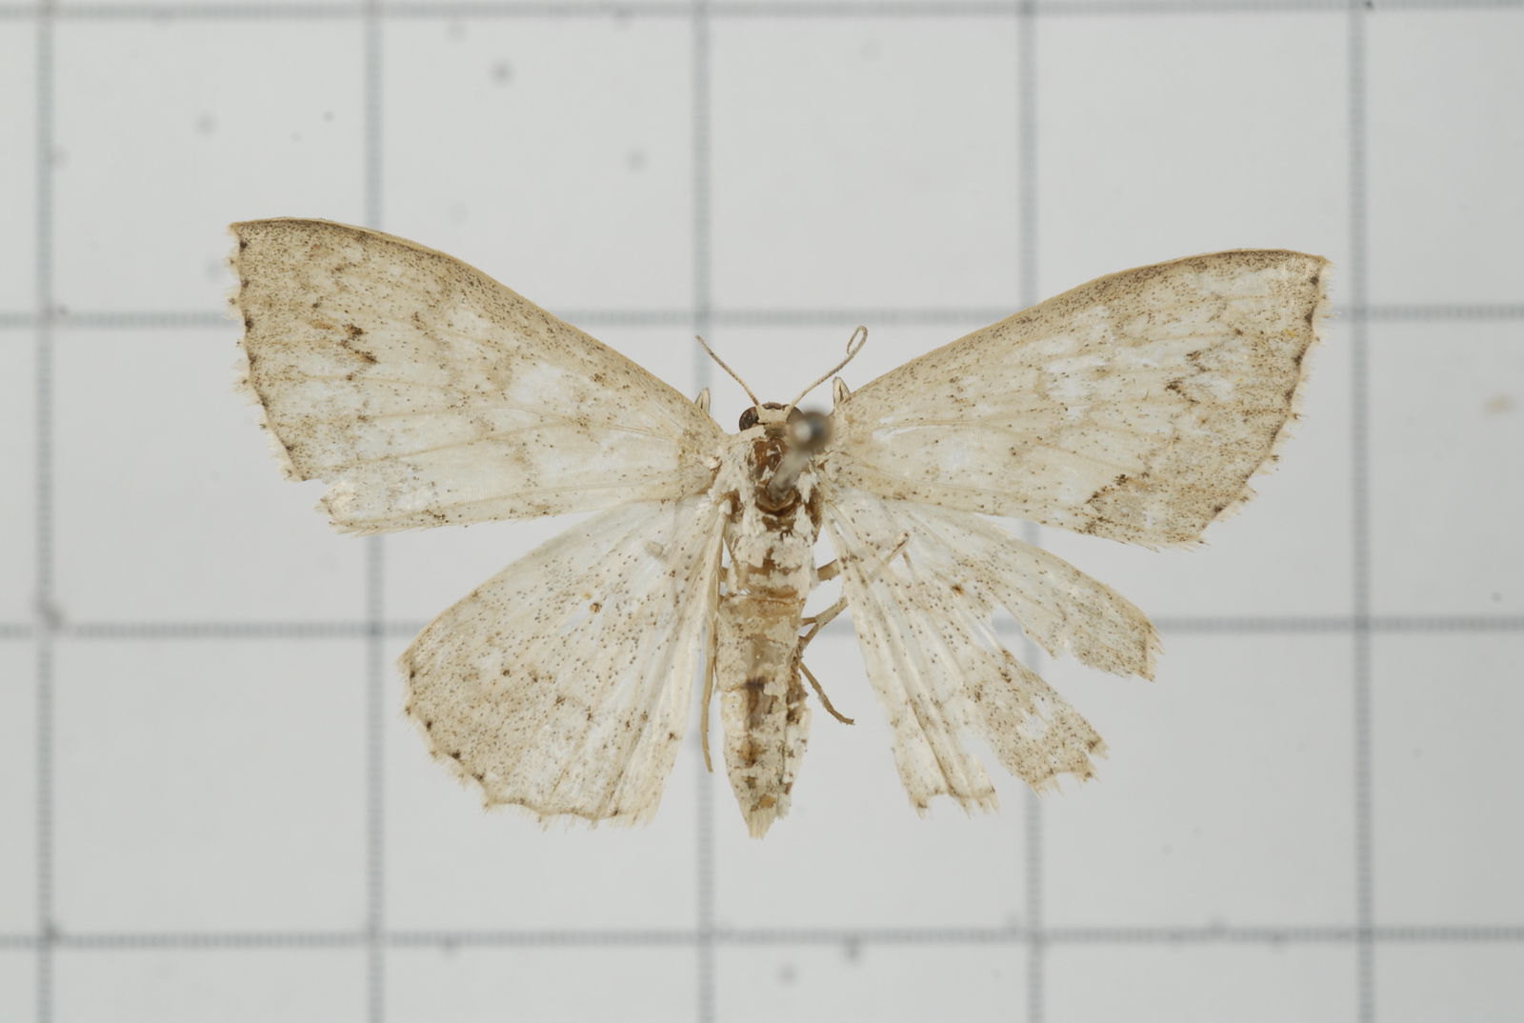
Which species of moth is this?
Scopula formosana
